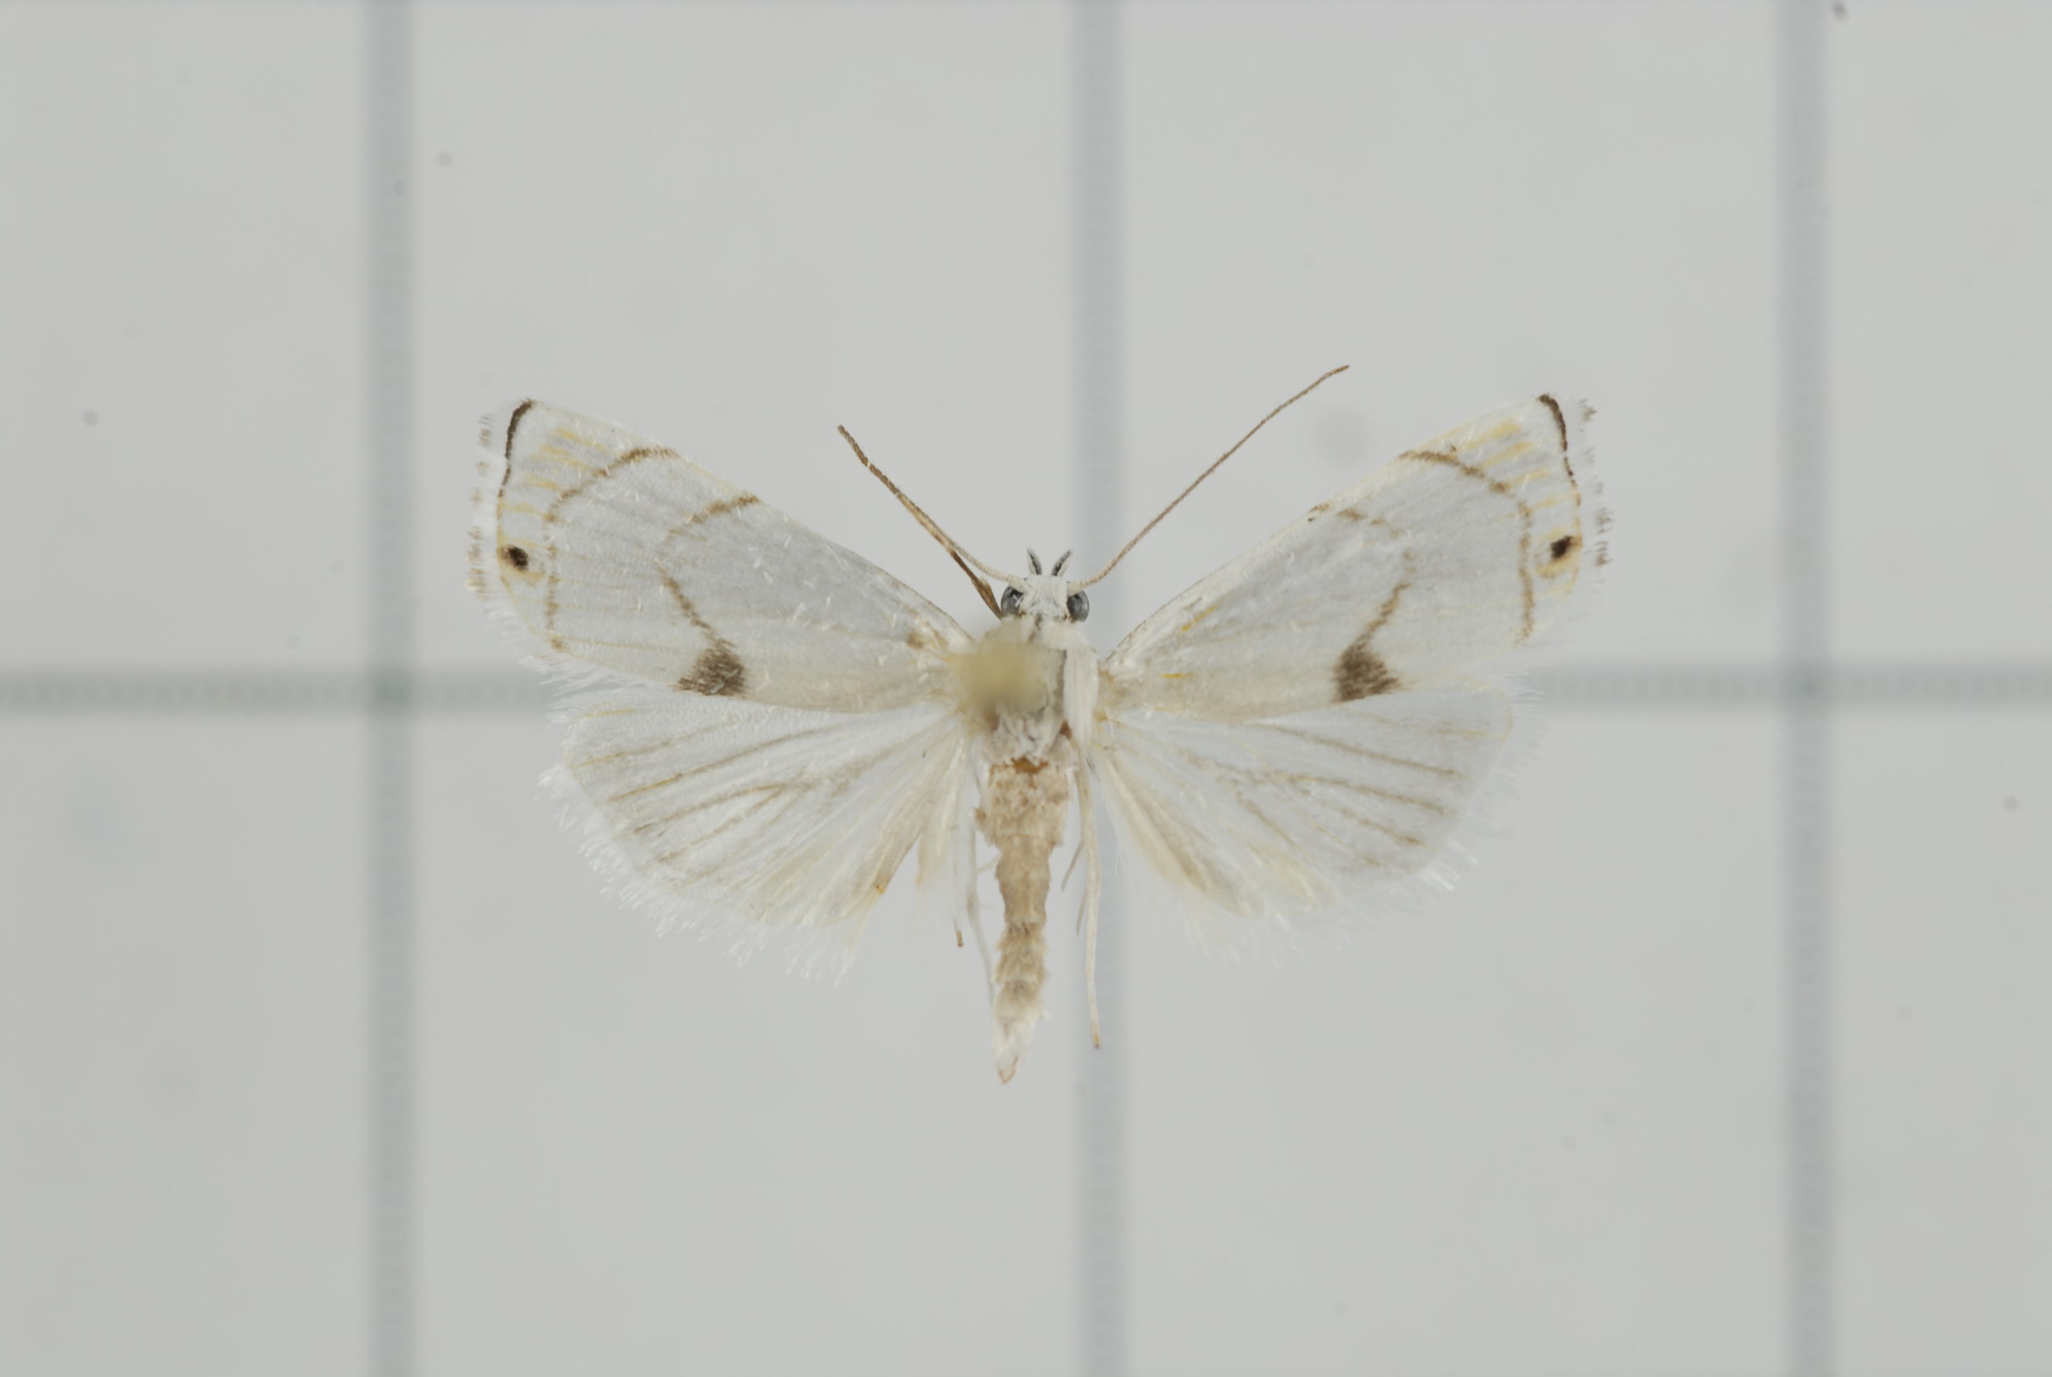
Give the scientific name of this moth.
Gargela renatusalis
